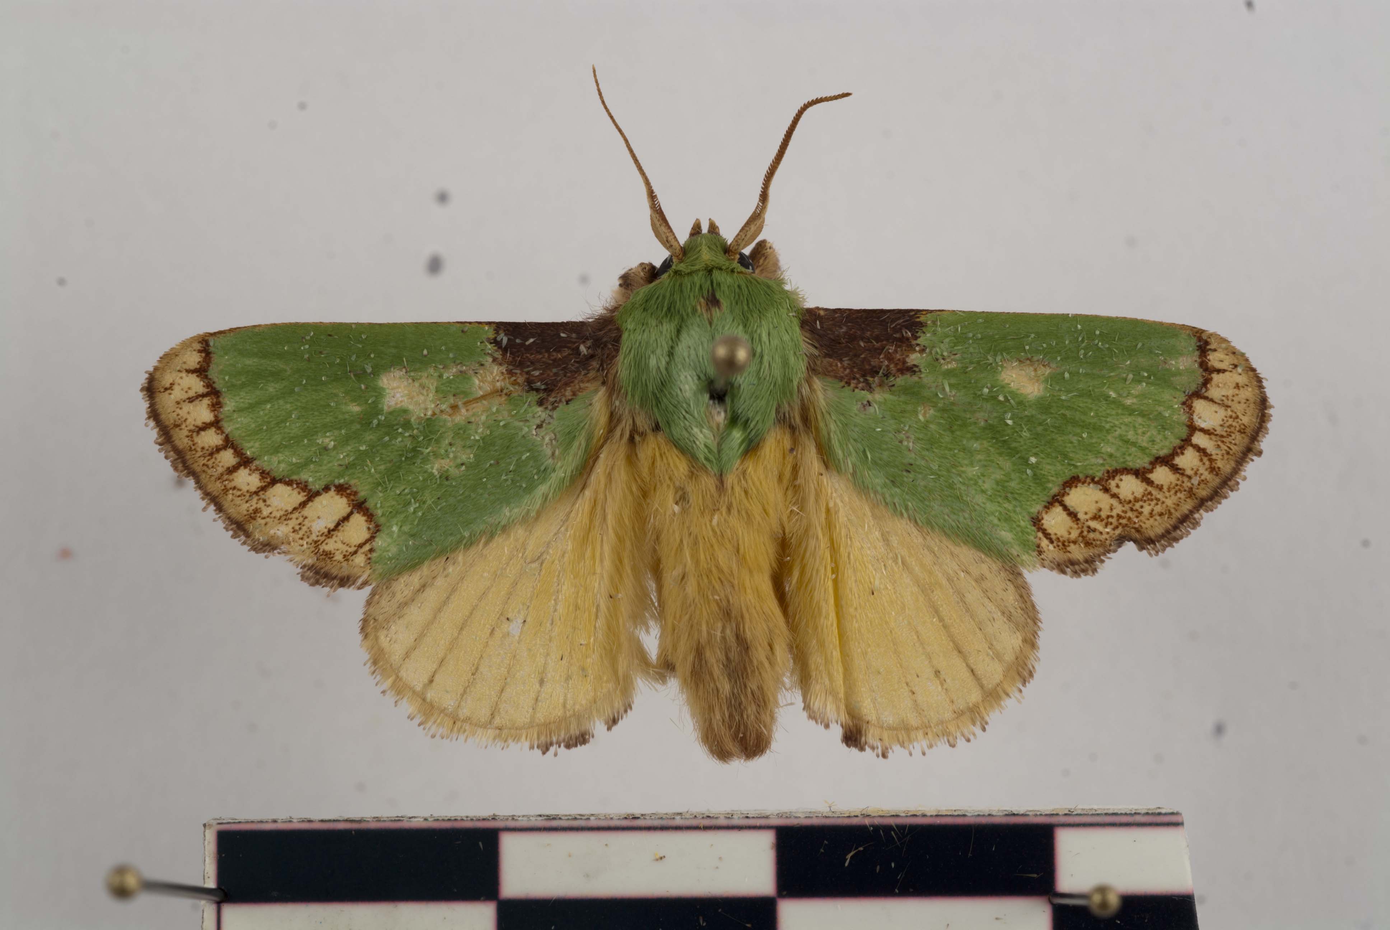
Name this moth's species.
Parasa consocia
